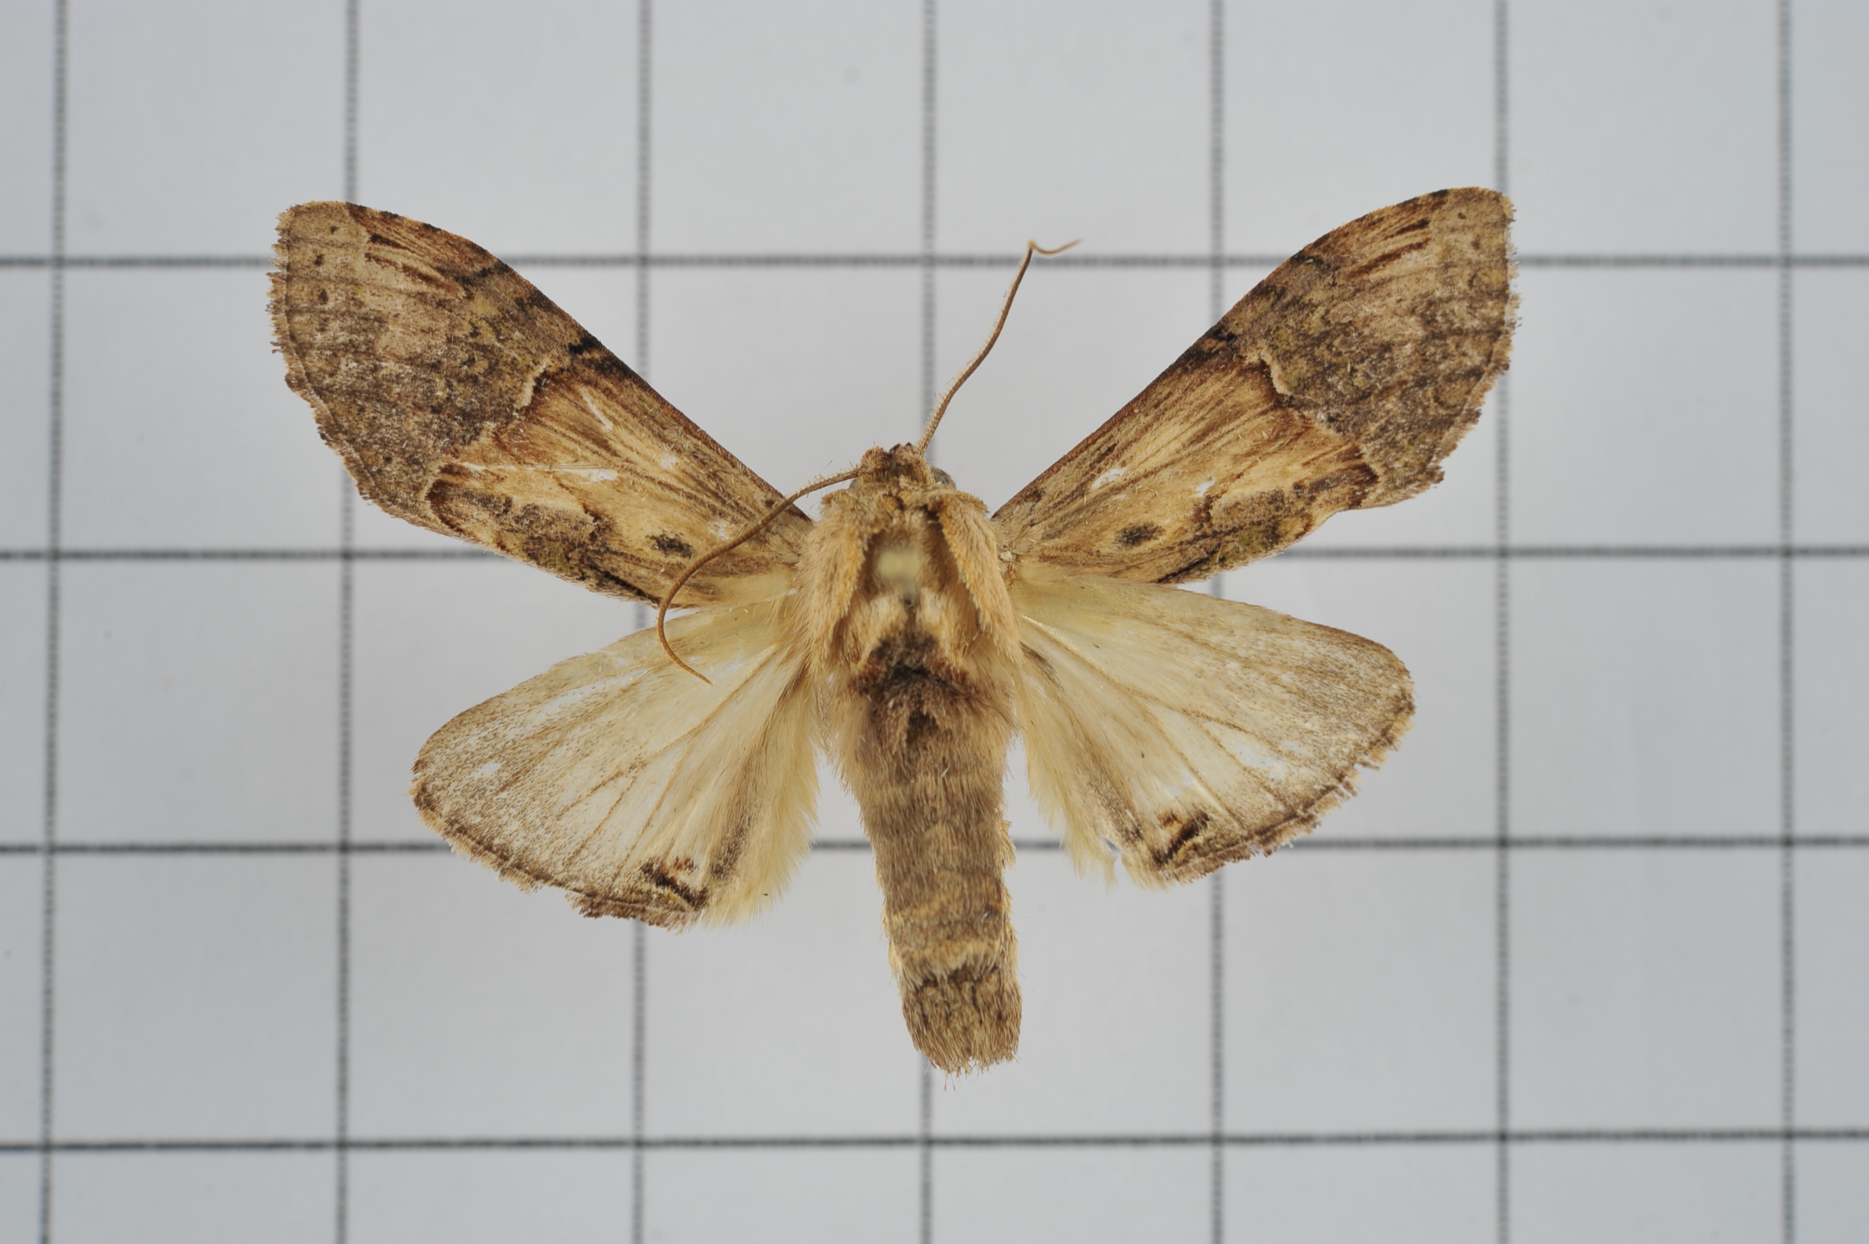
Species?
Chadisra bipartita
